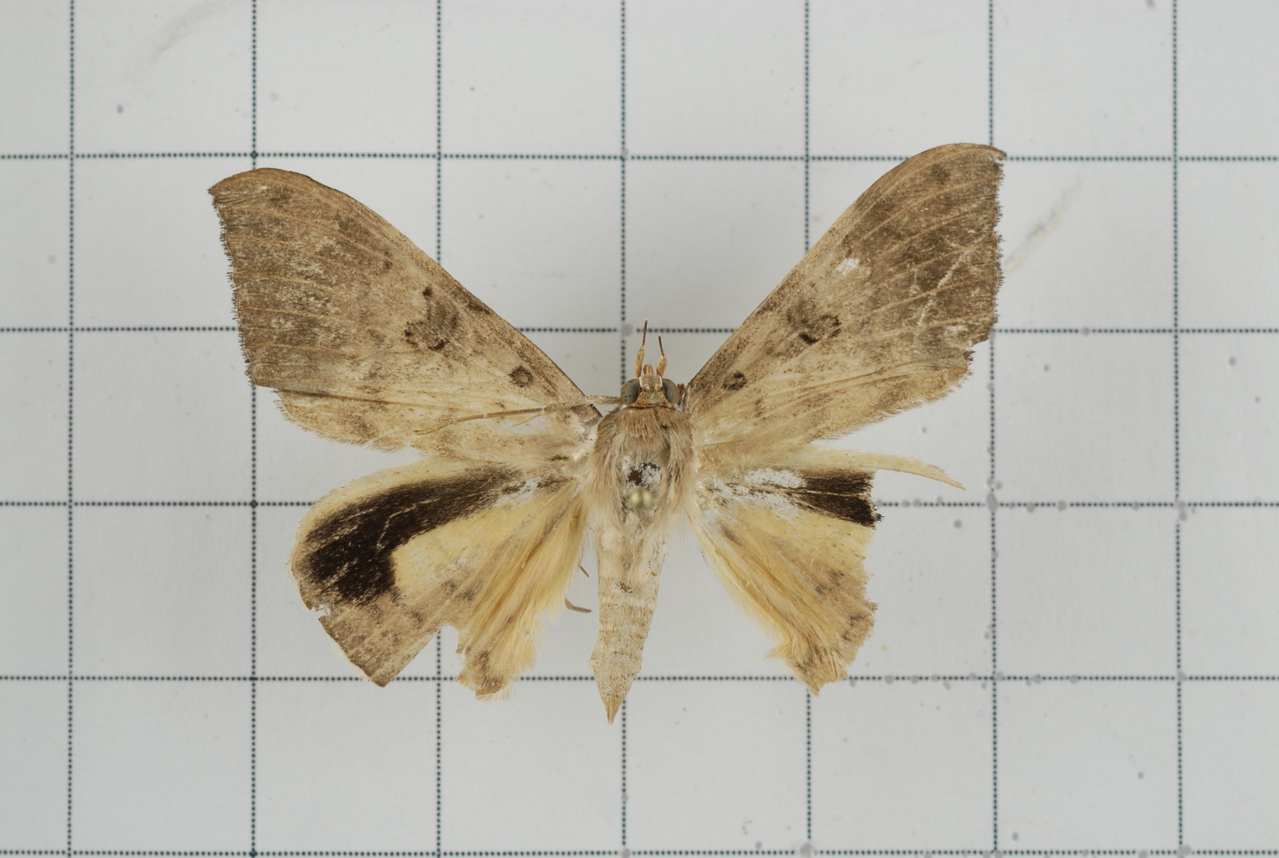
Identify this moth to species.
Oxyodes scrobiculata
